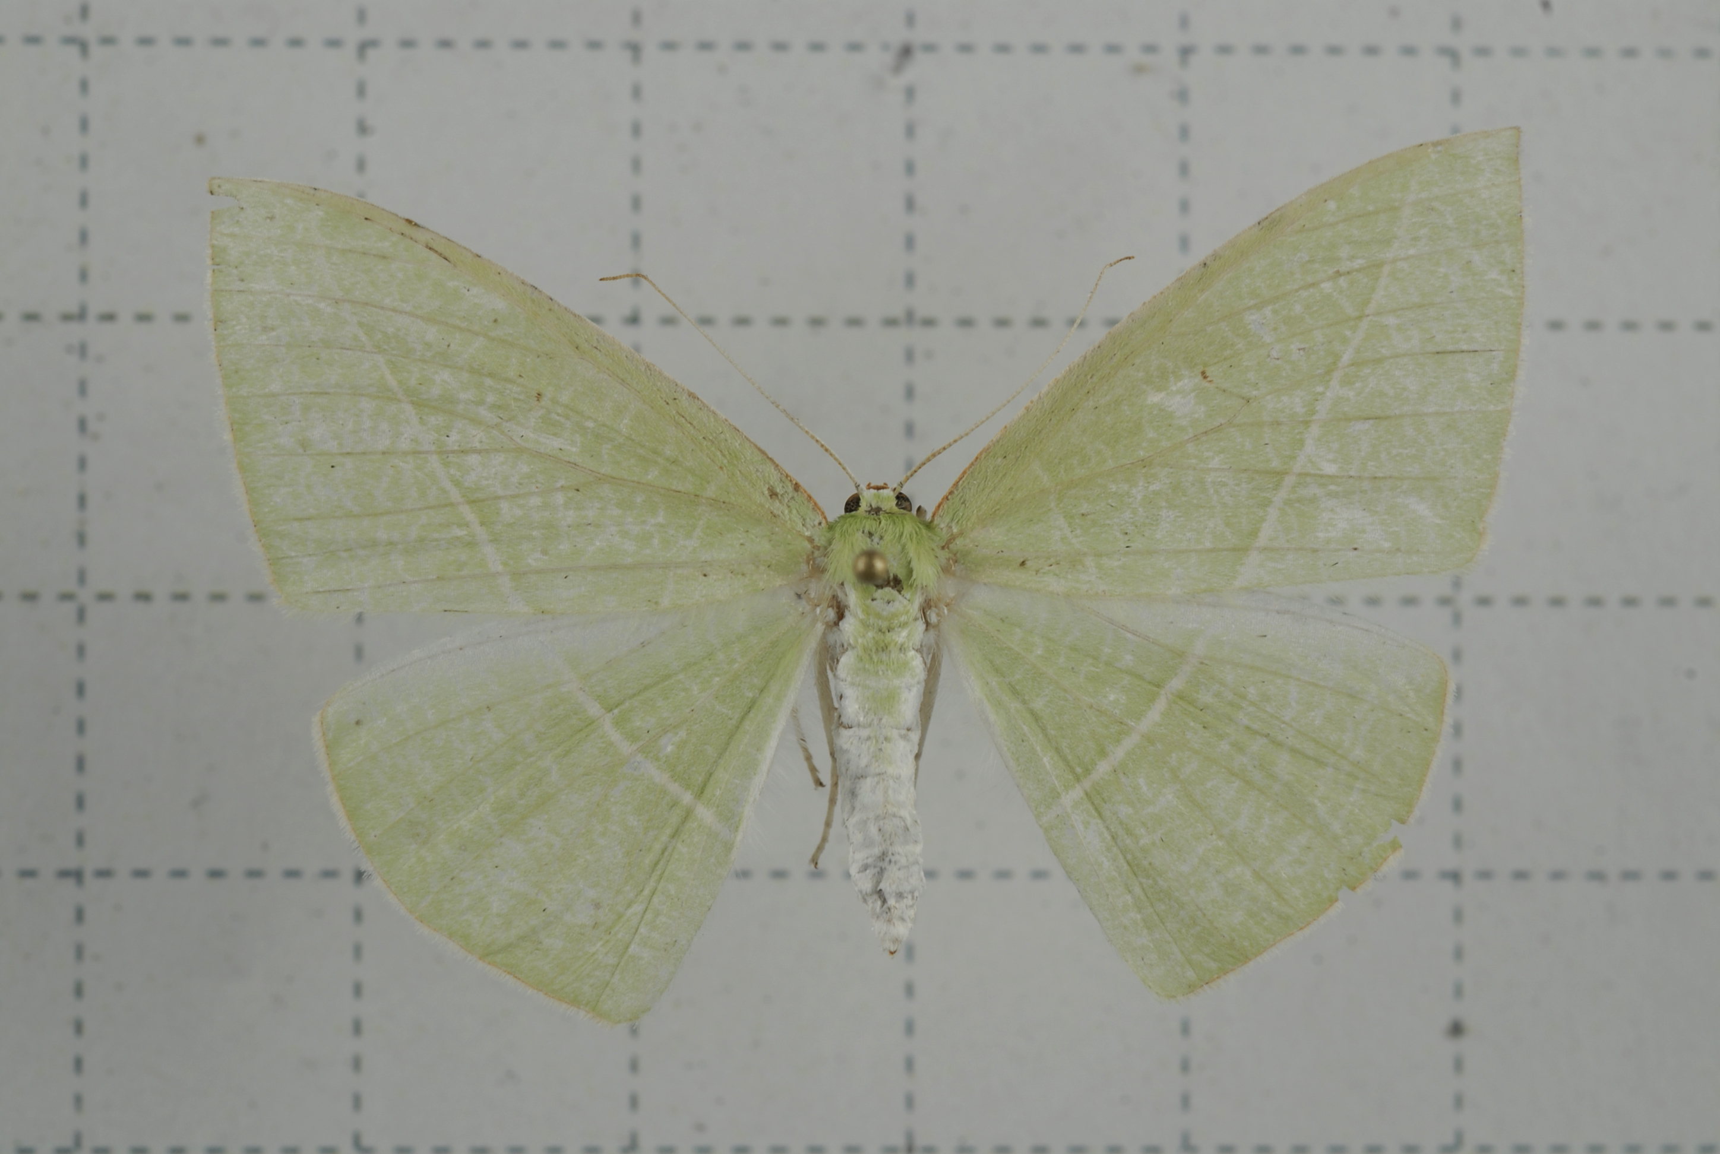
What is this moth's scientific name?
Tanaoctenia haliaria
